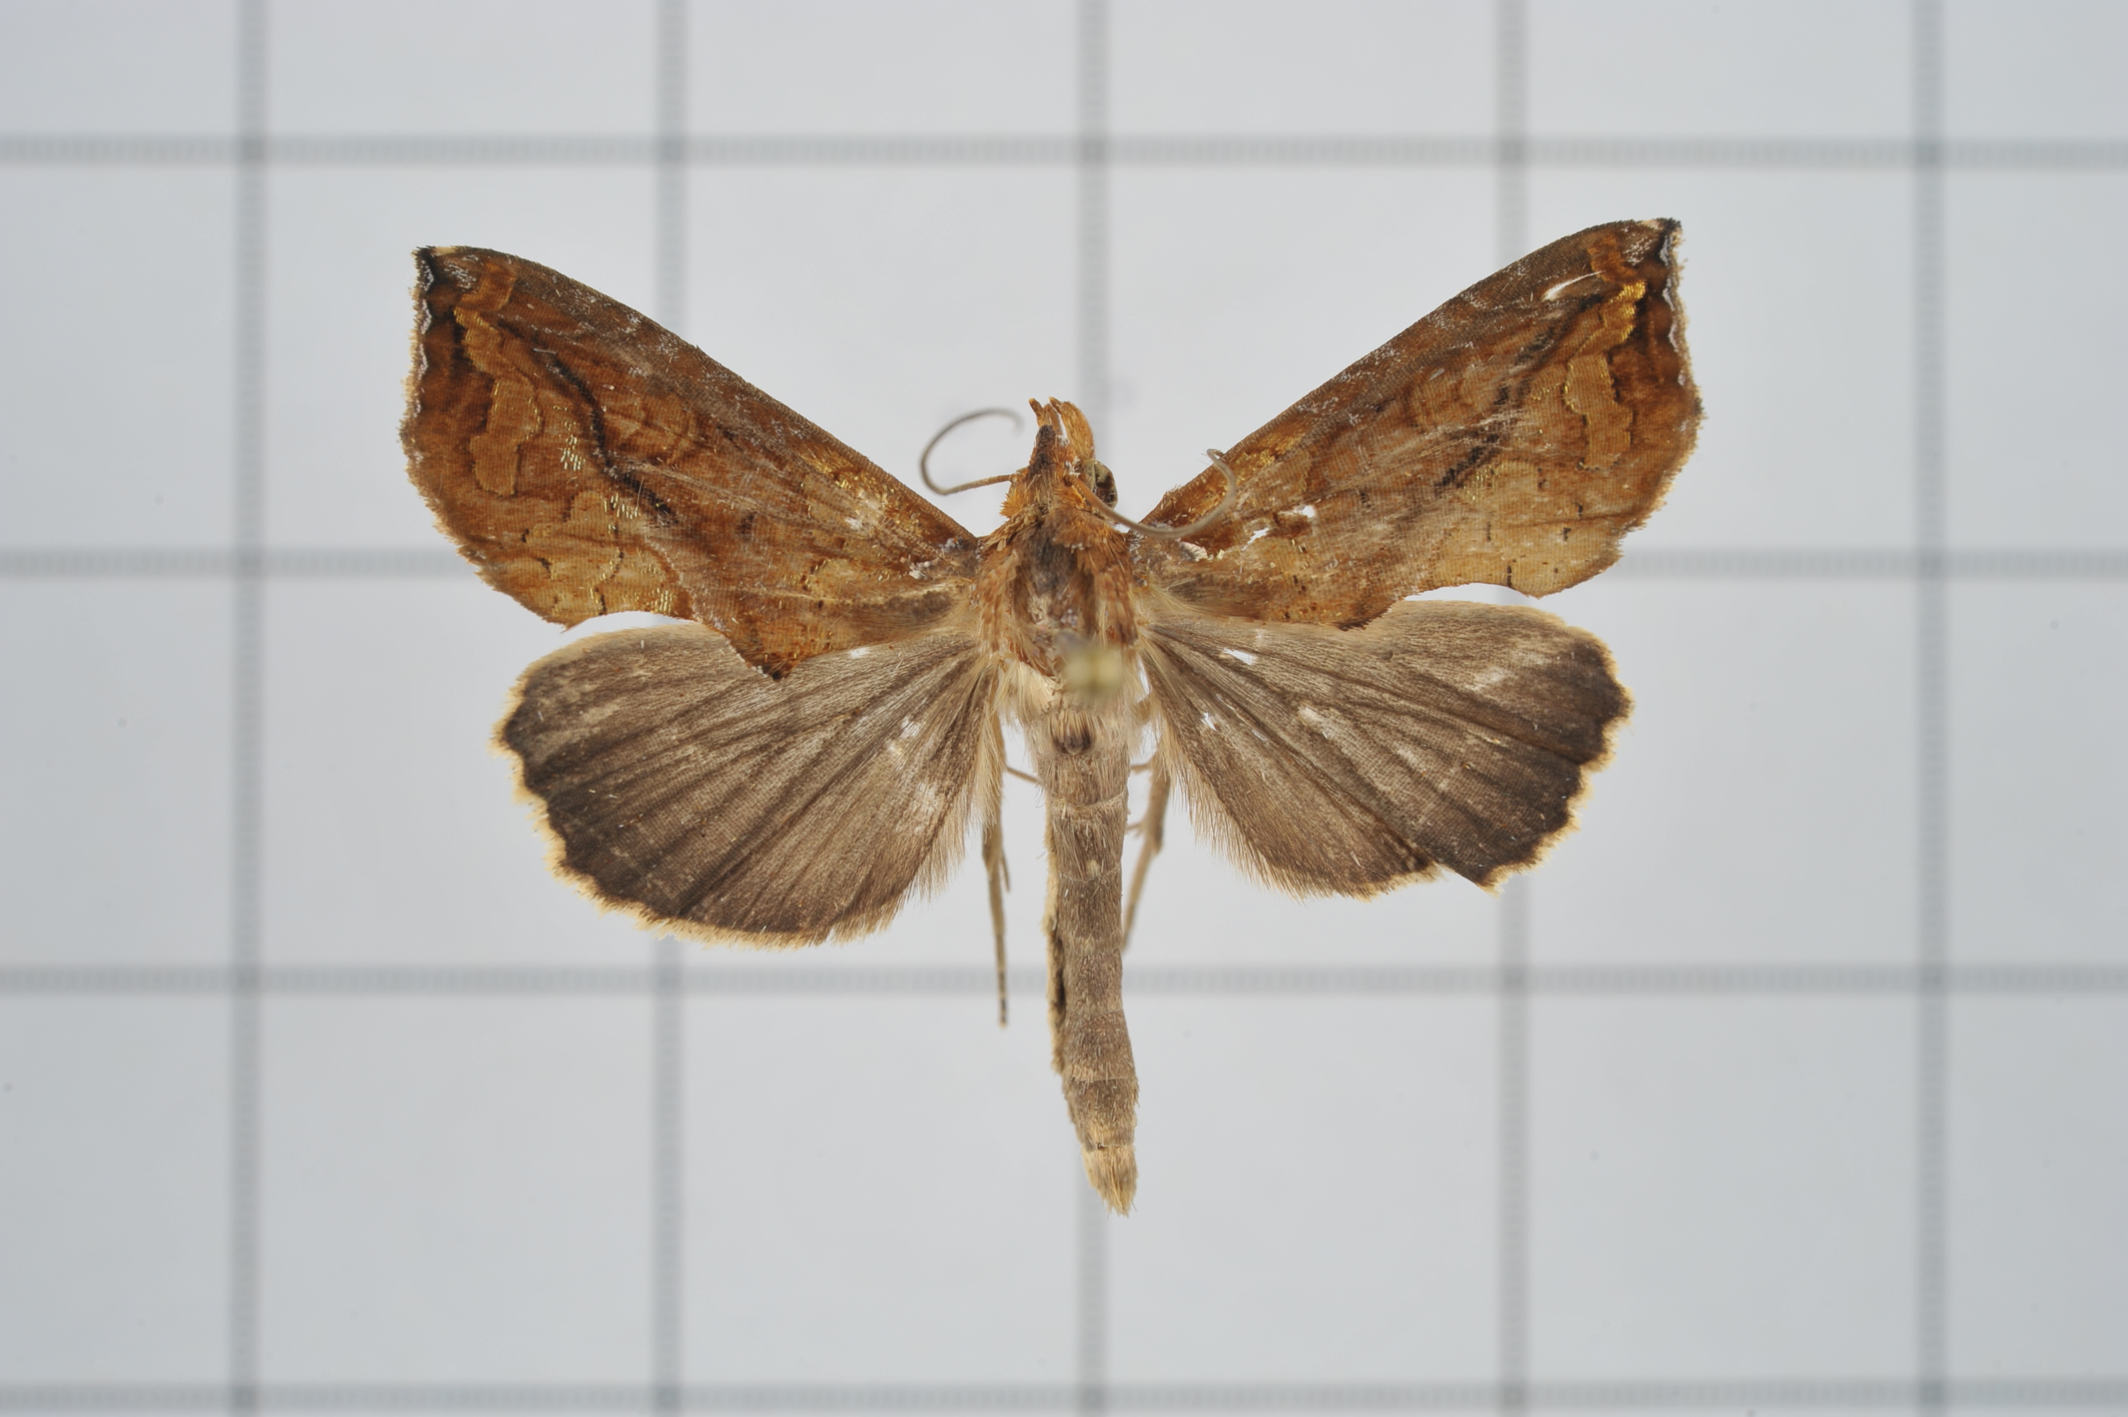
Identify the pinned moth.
Plusiodonta coelonota
